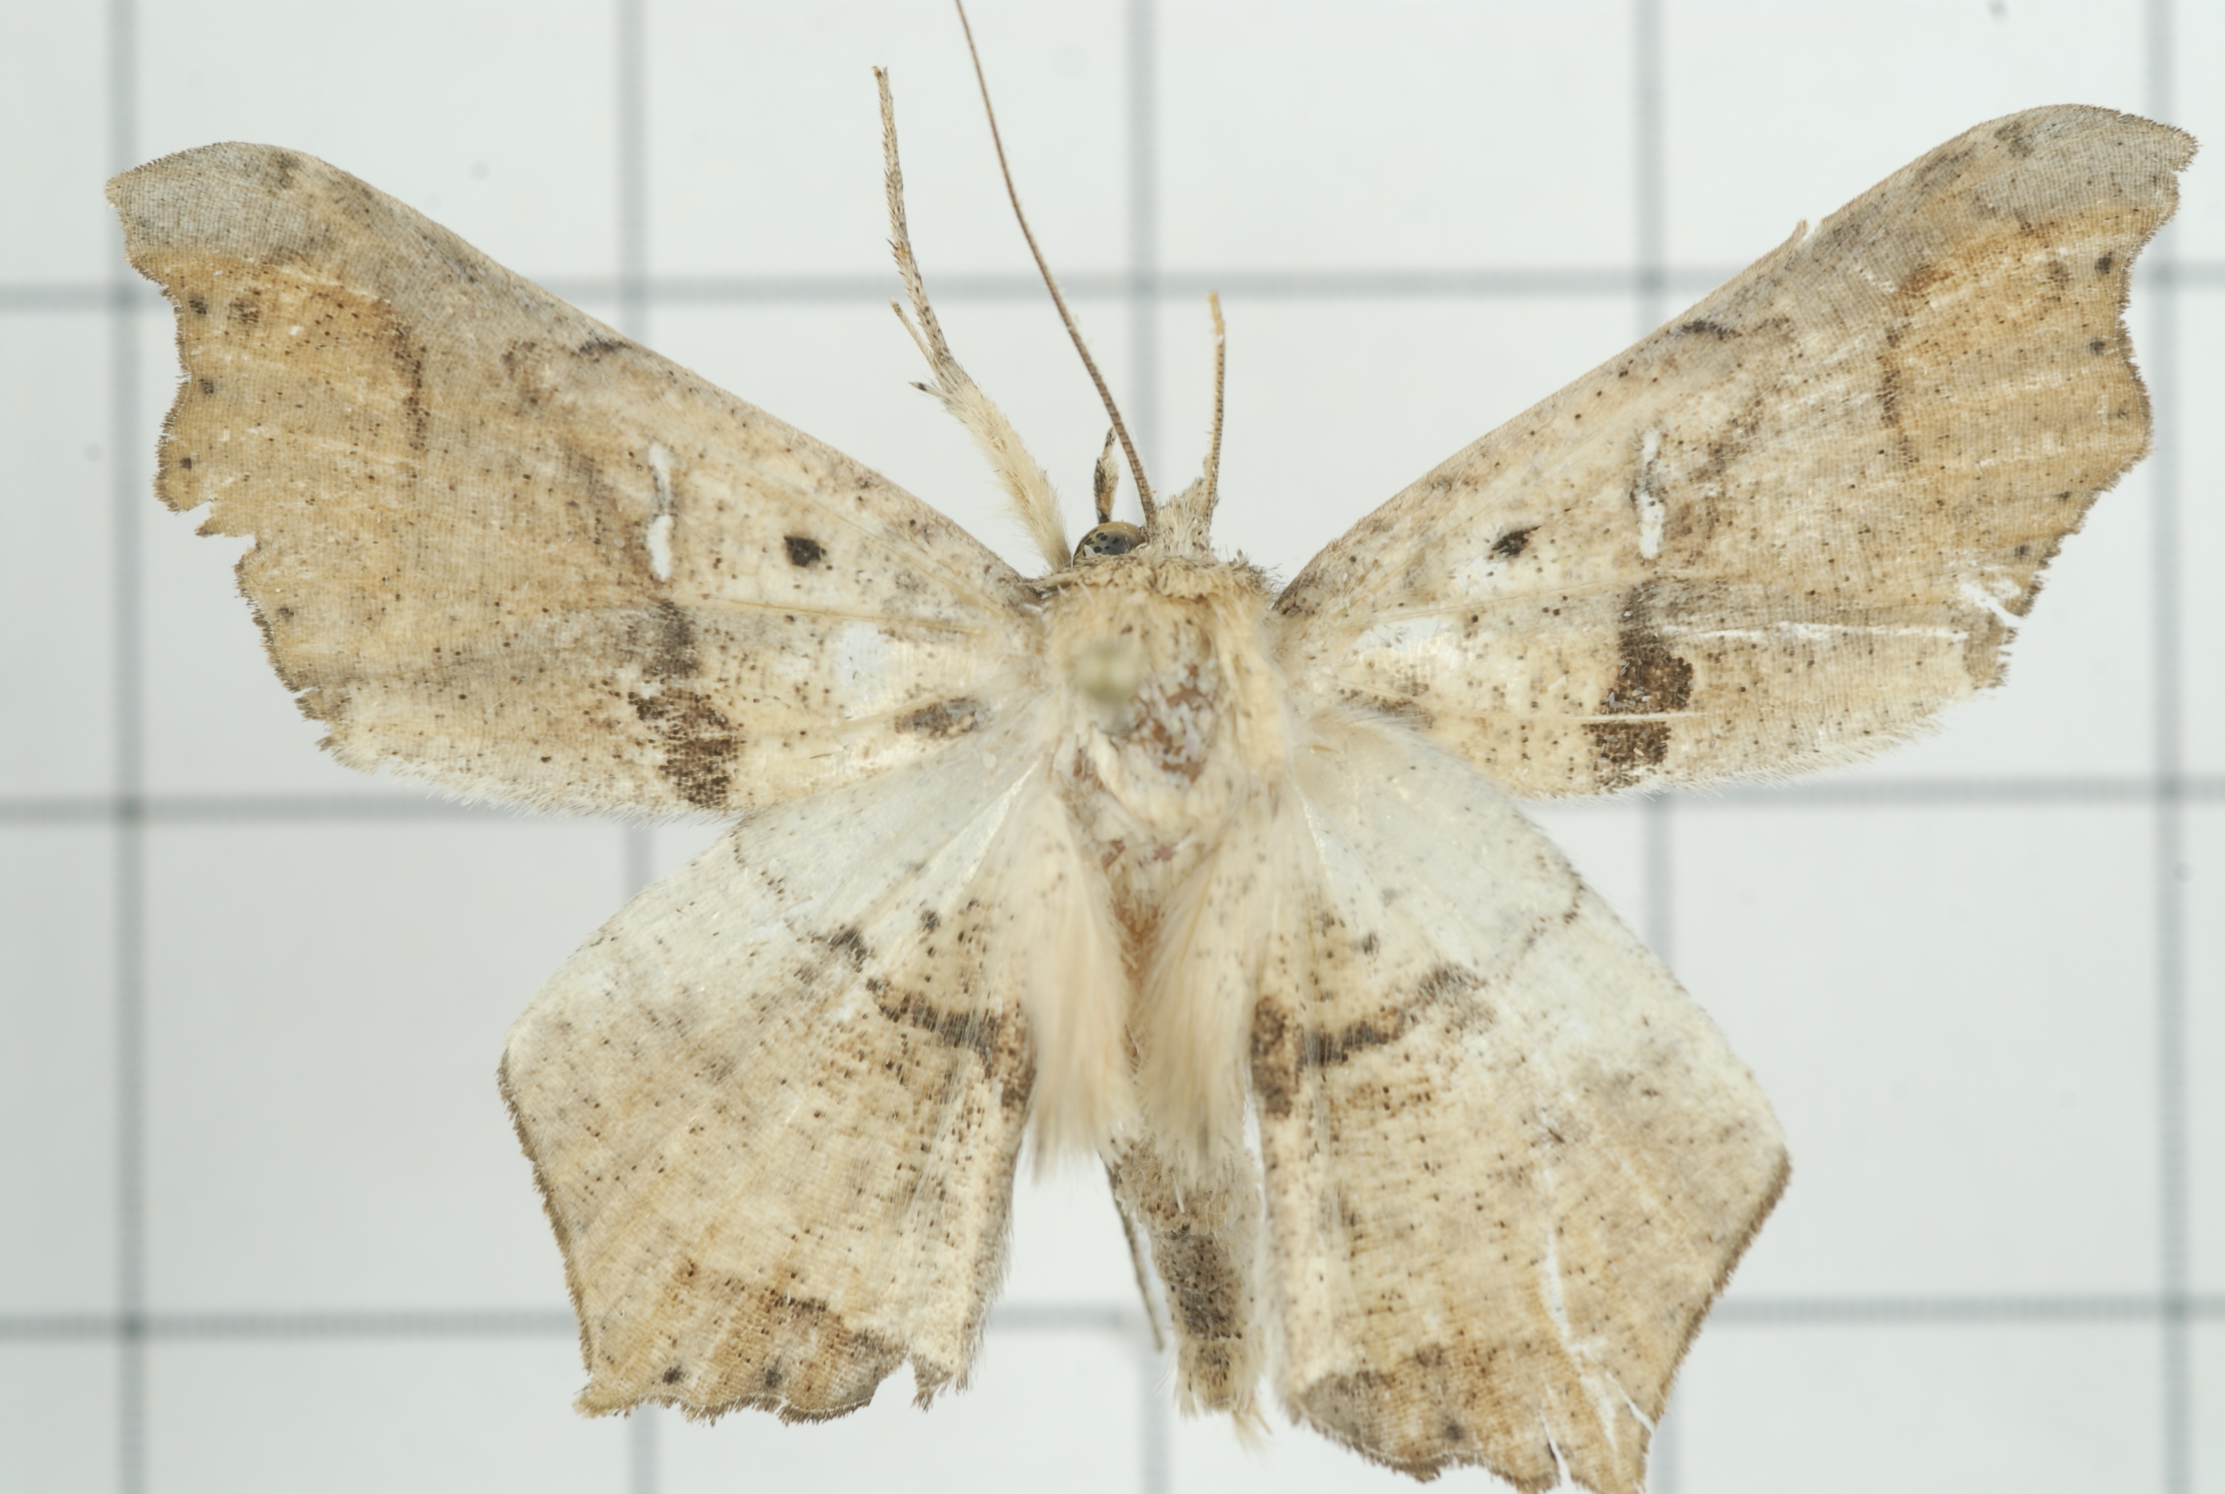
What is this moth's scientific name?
Semiothisops macariata
